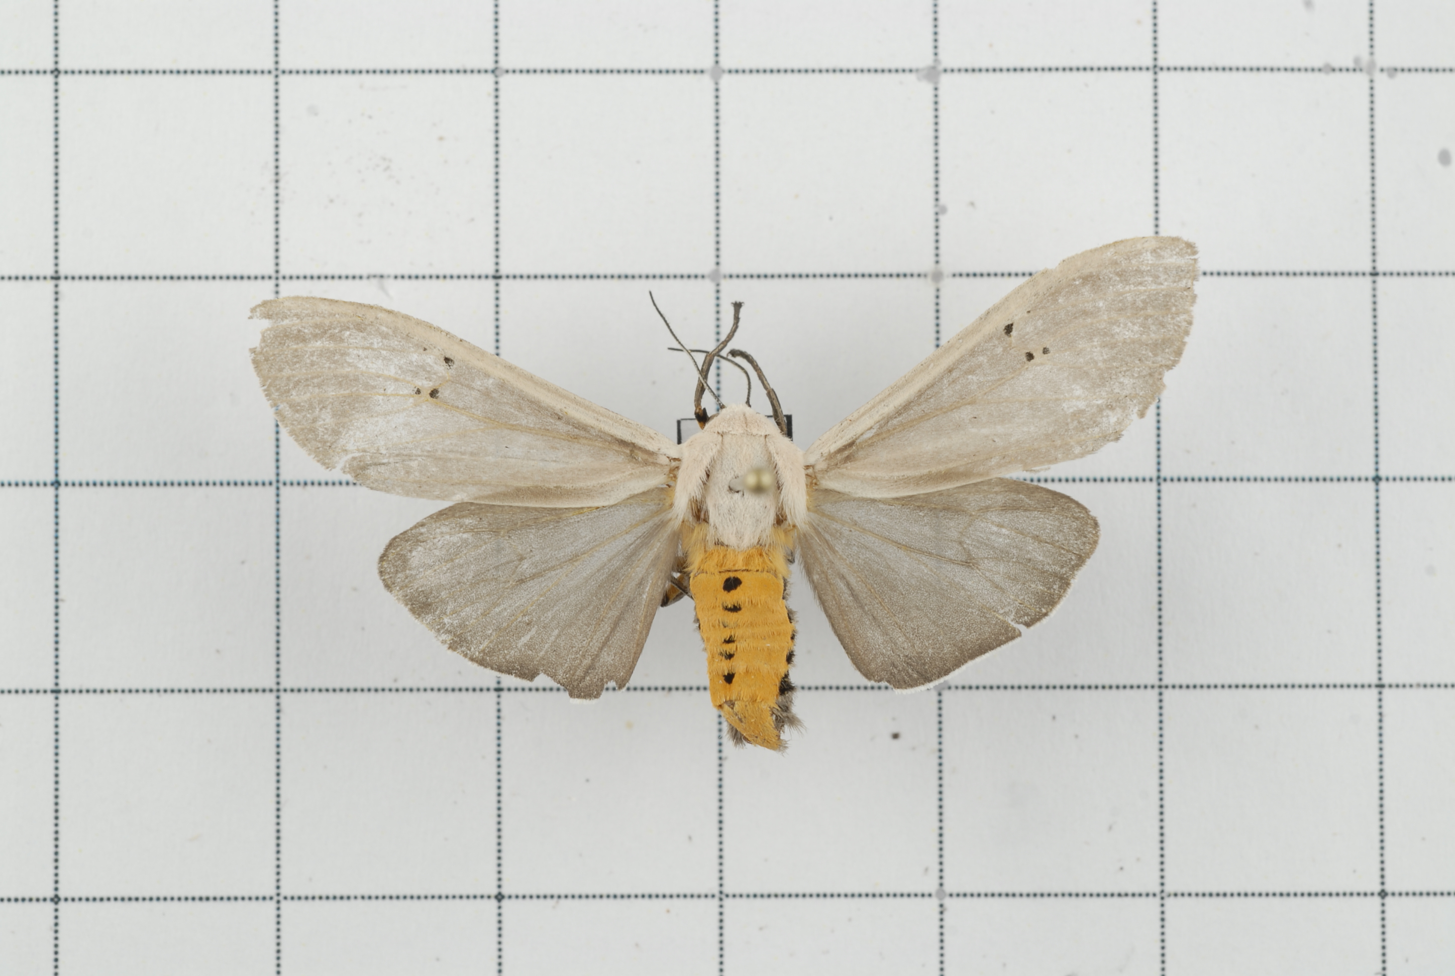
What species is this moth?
Creatonotos transiens koni
